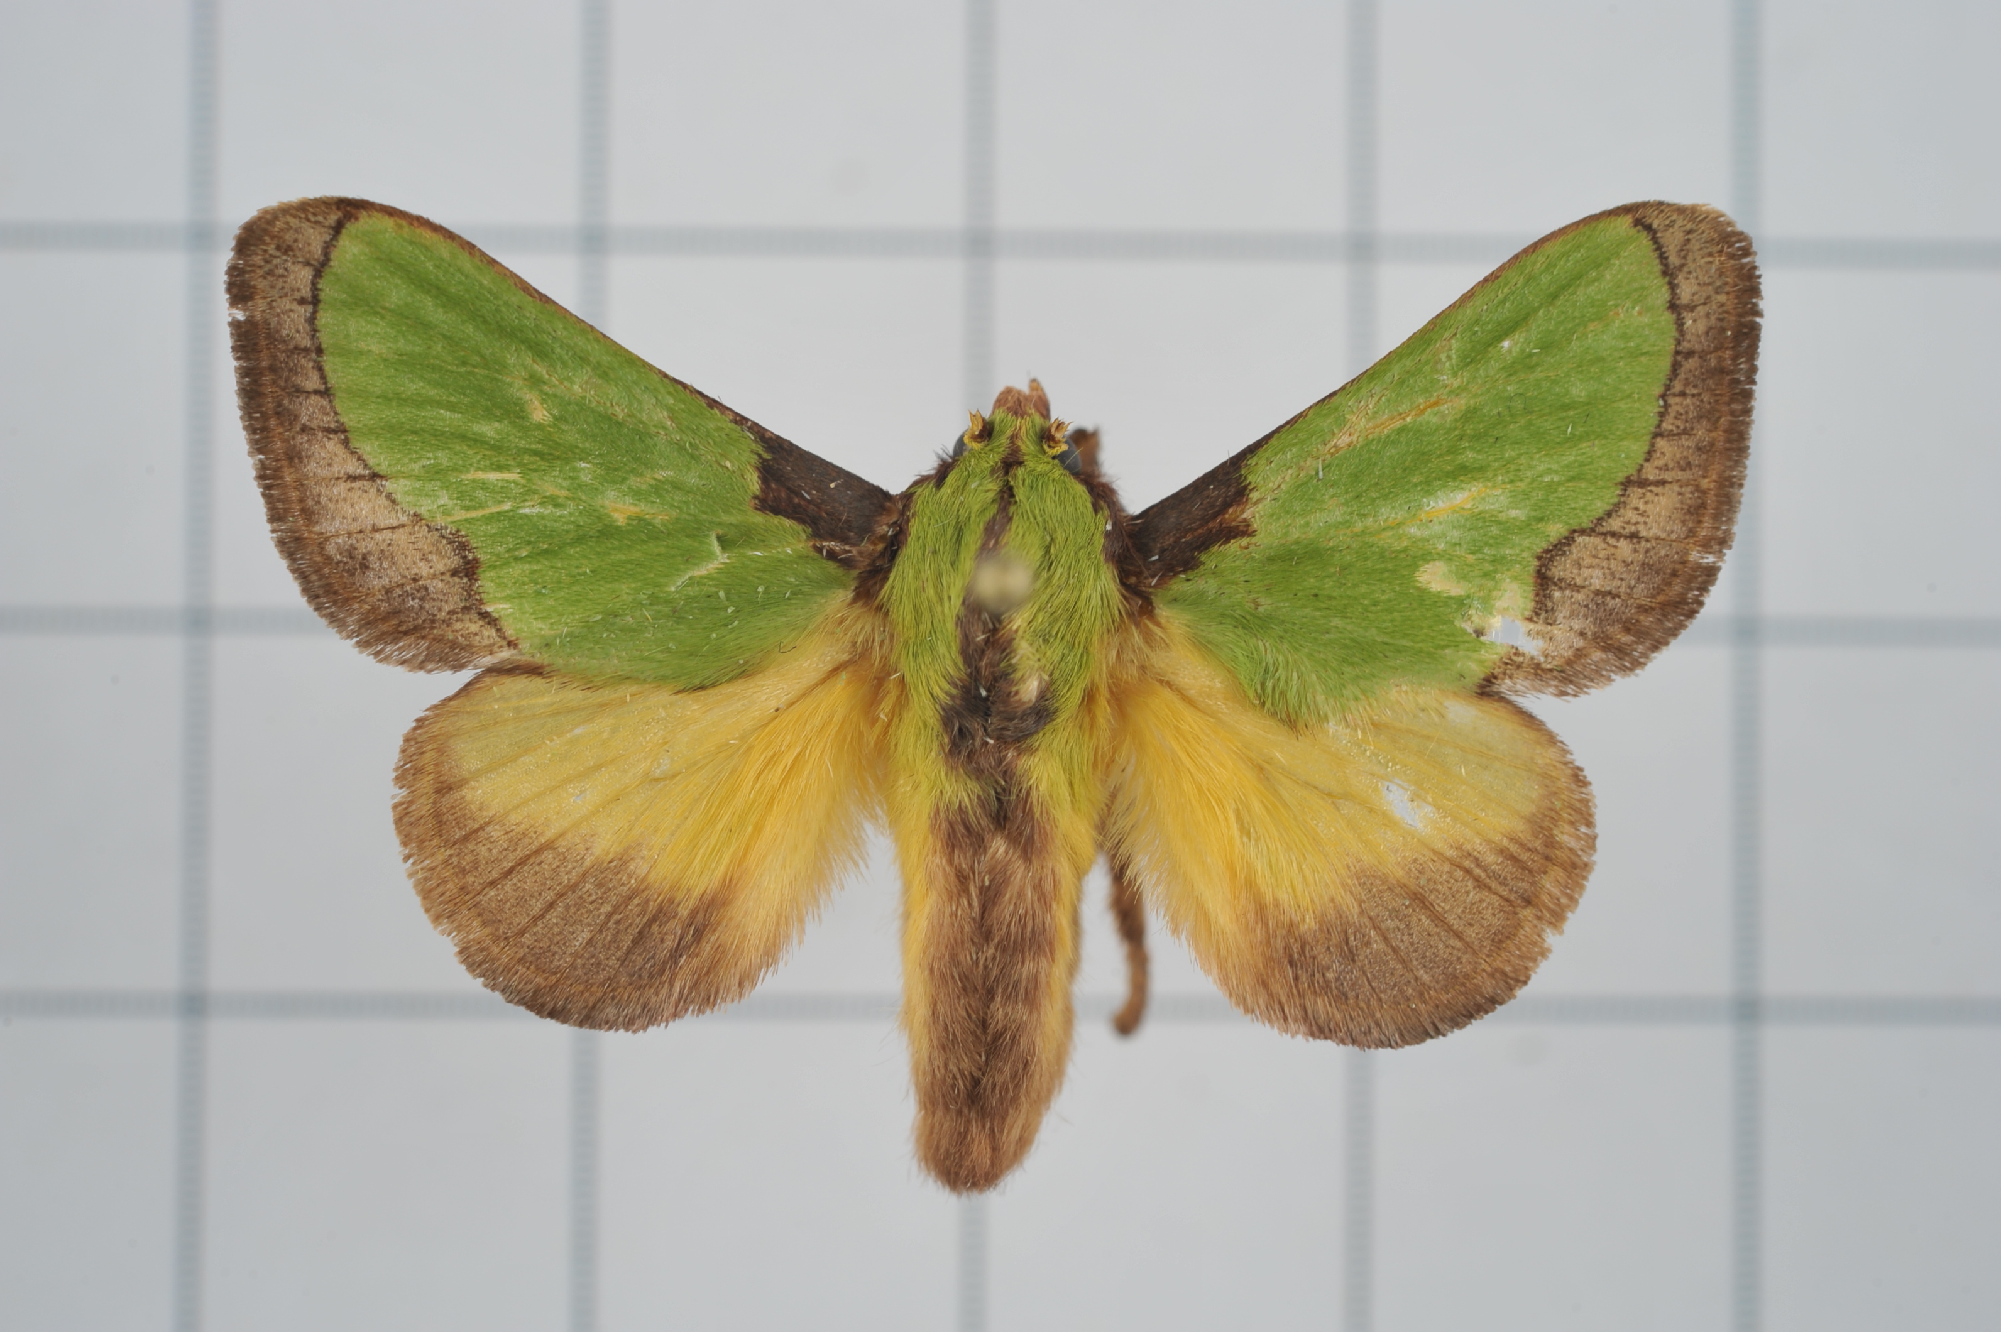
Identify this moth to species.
Parasa shirakii
